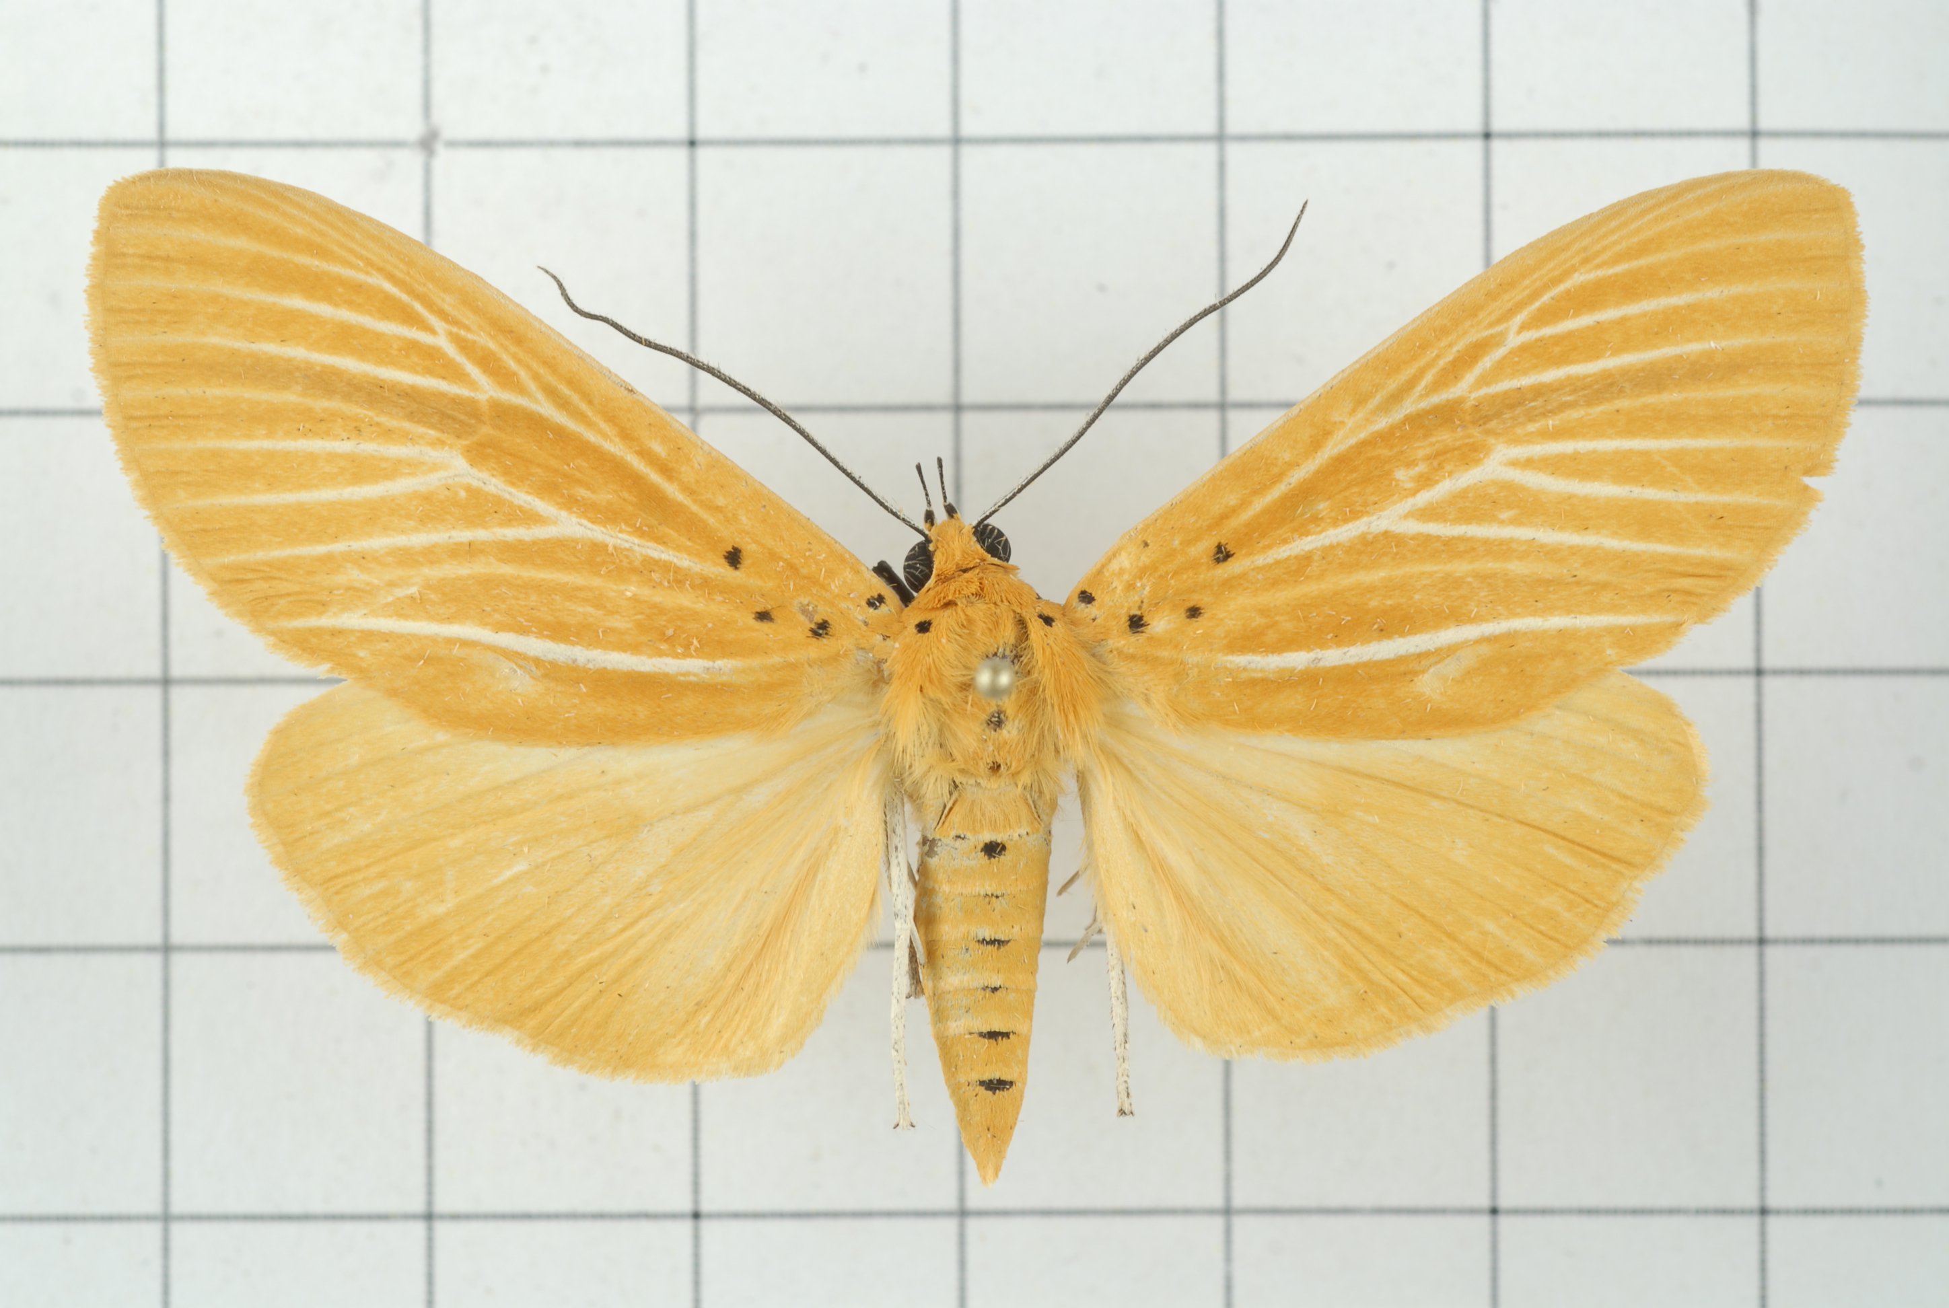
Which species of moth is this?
Asota egens confinis
